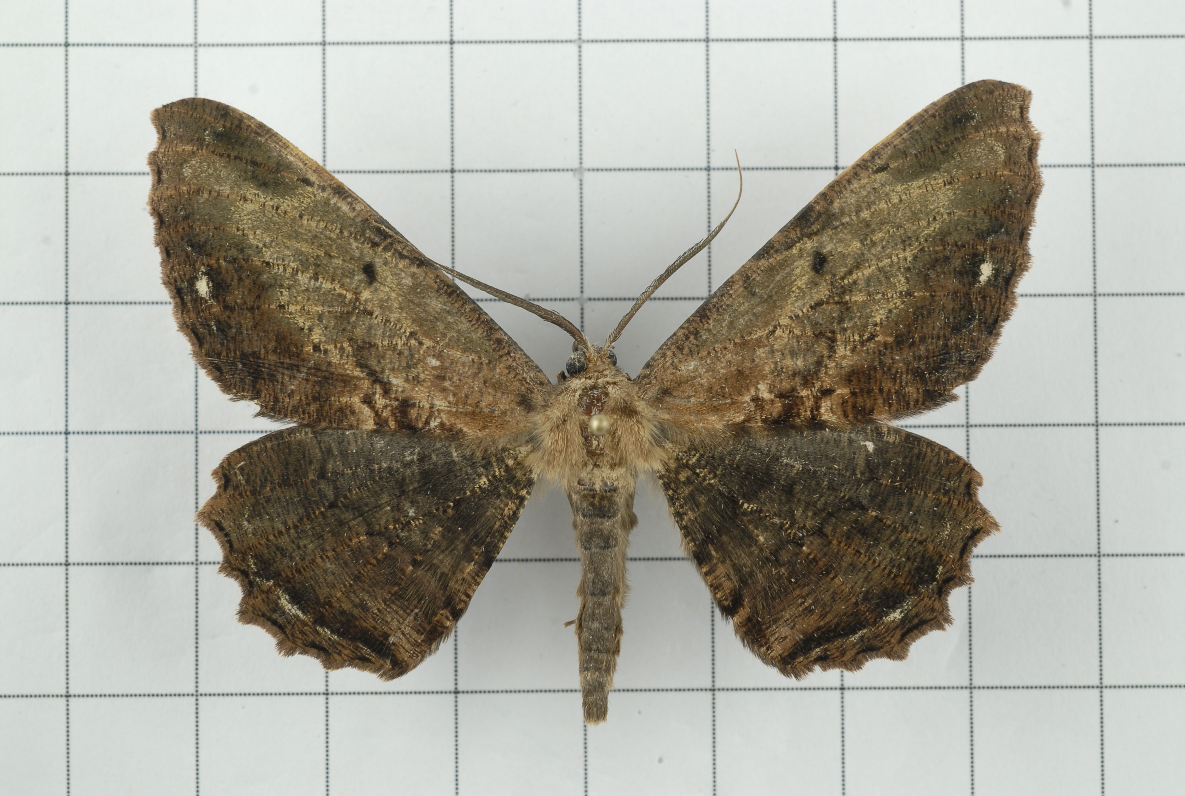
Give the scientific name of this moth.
Chorodna creataria
